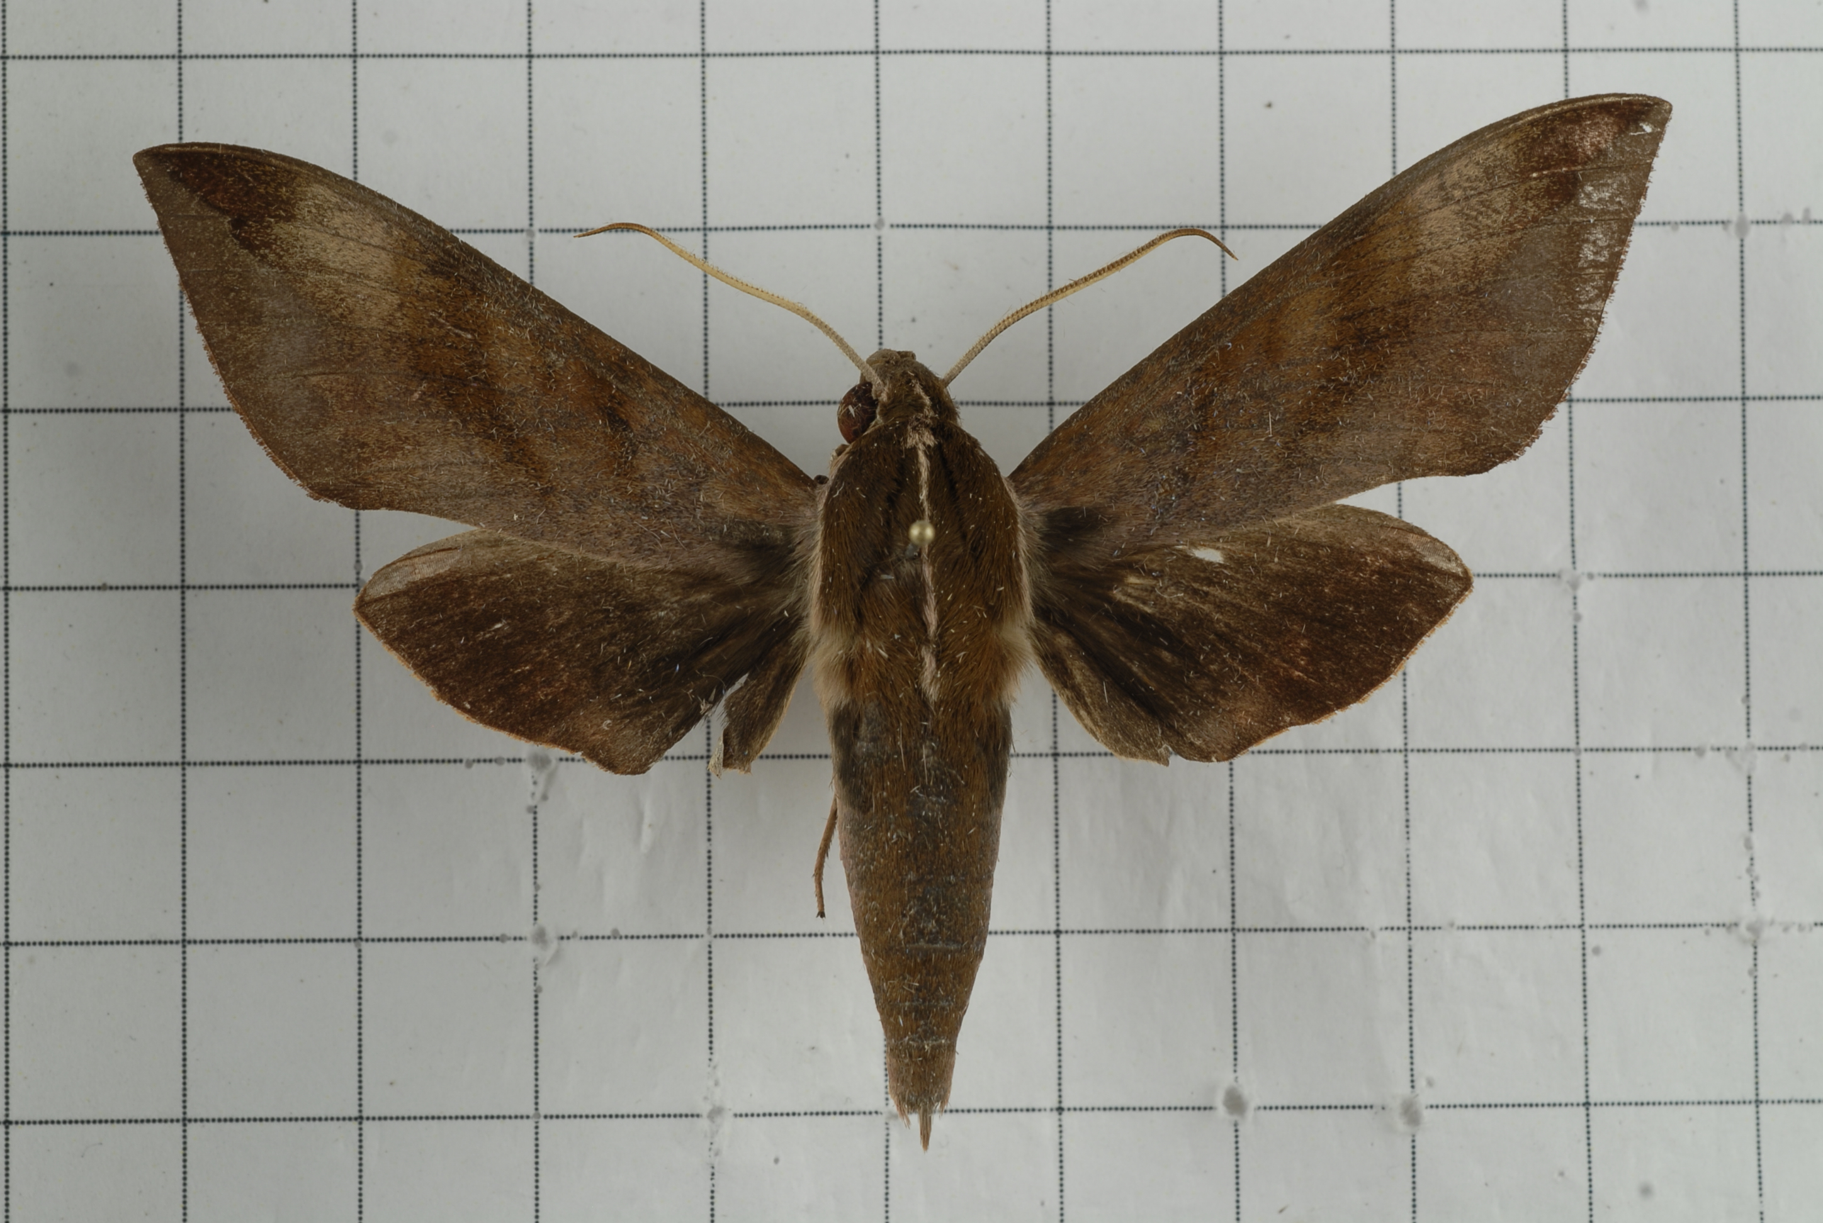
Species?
Ampelophaga rubiginosa myosotis
